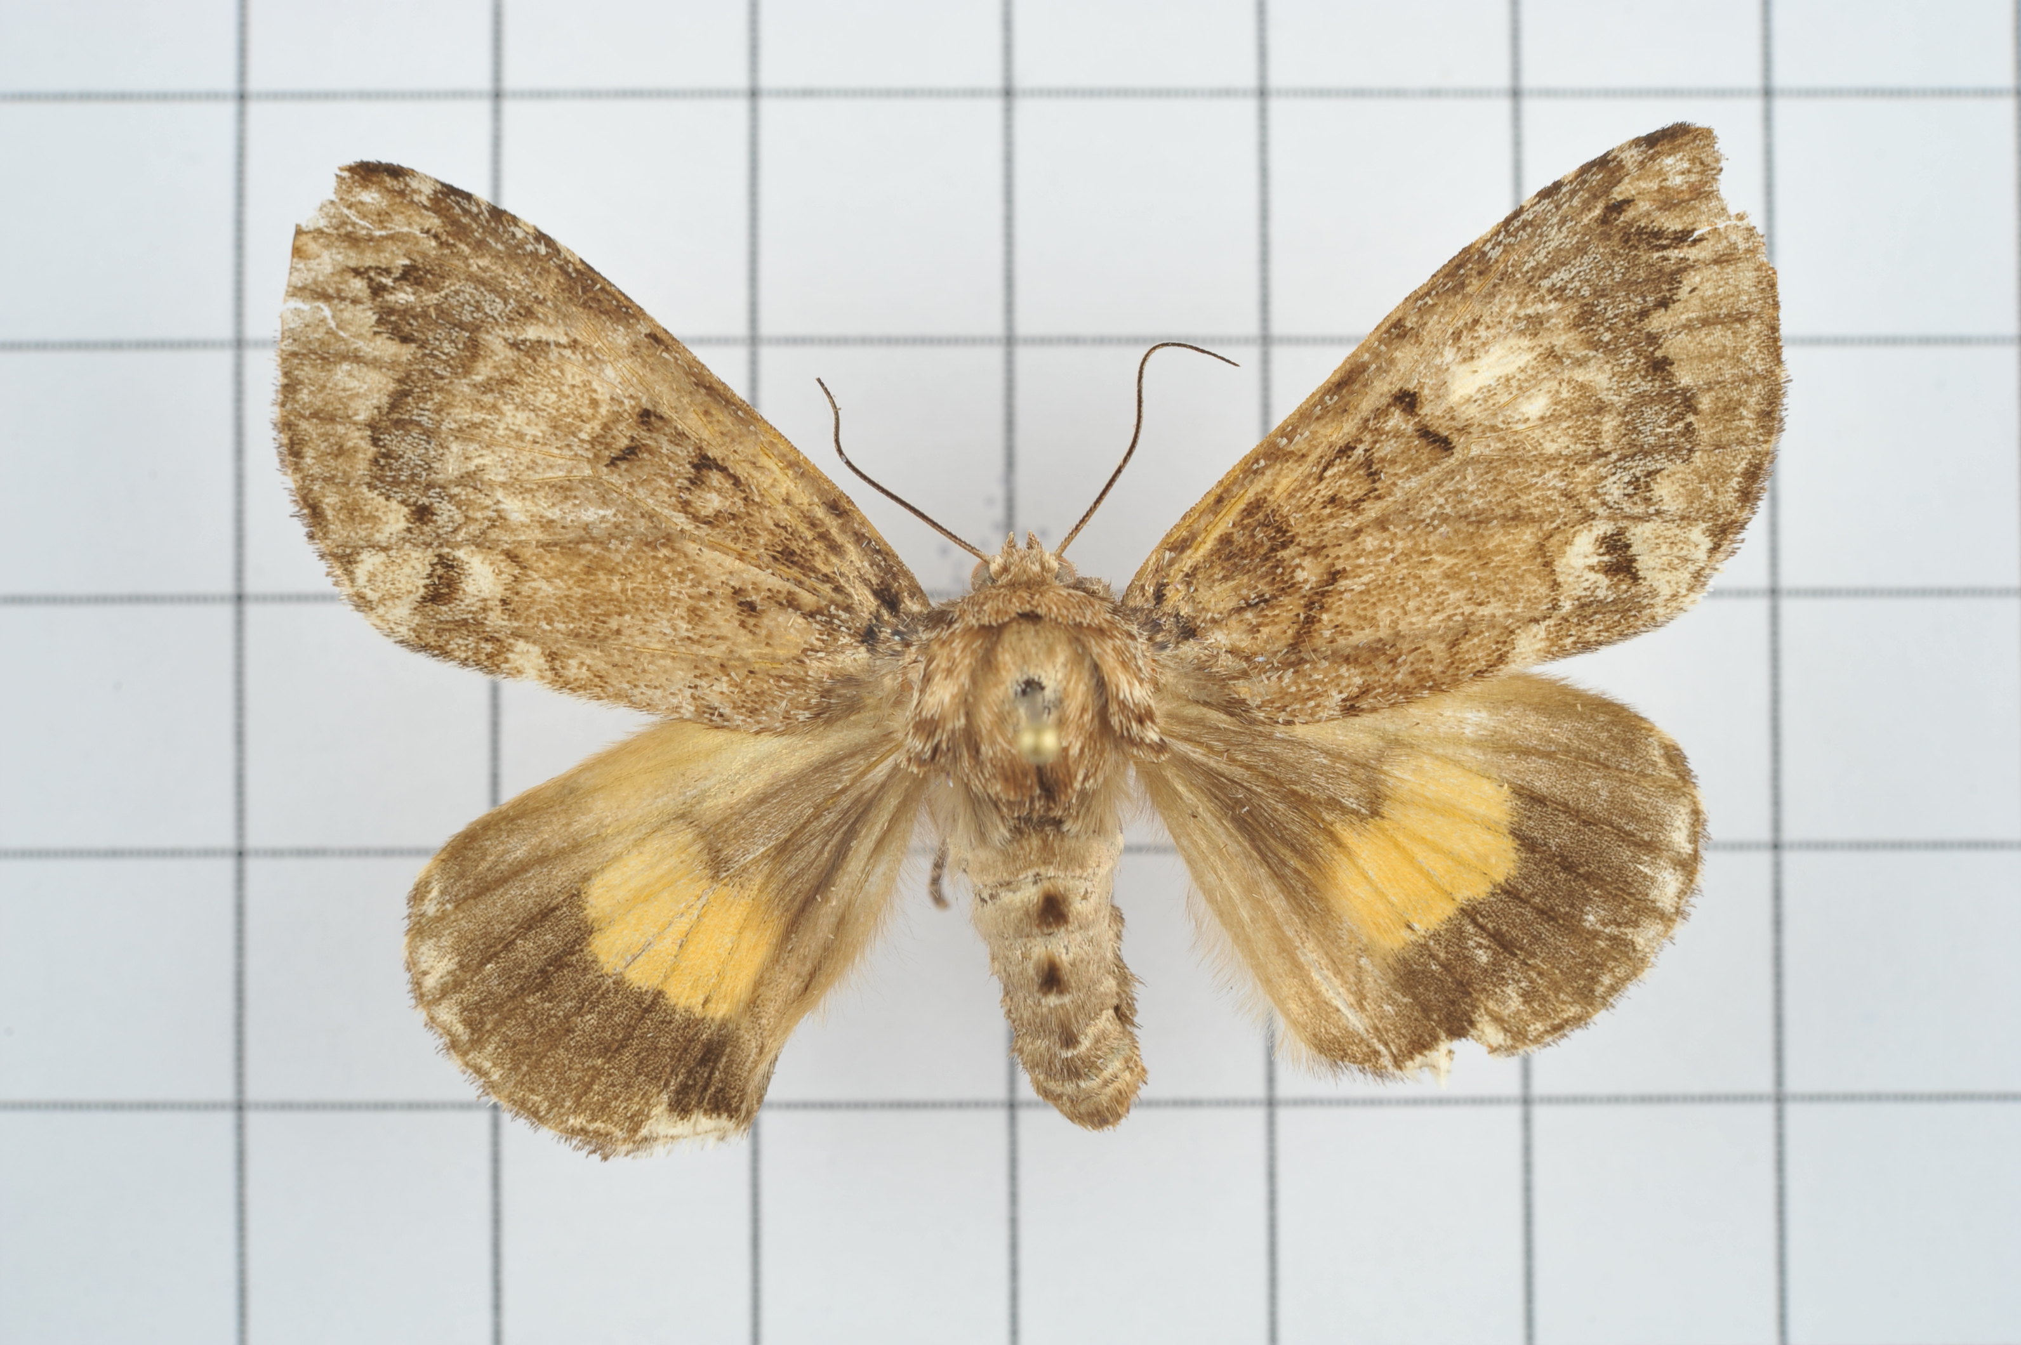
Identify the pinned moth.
Trisuloides sericea sericea
